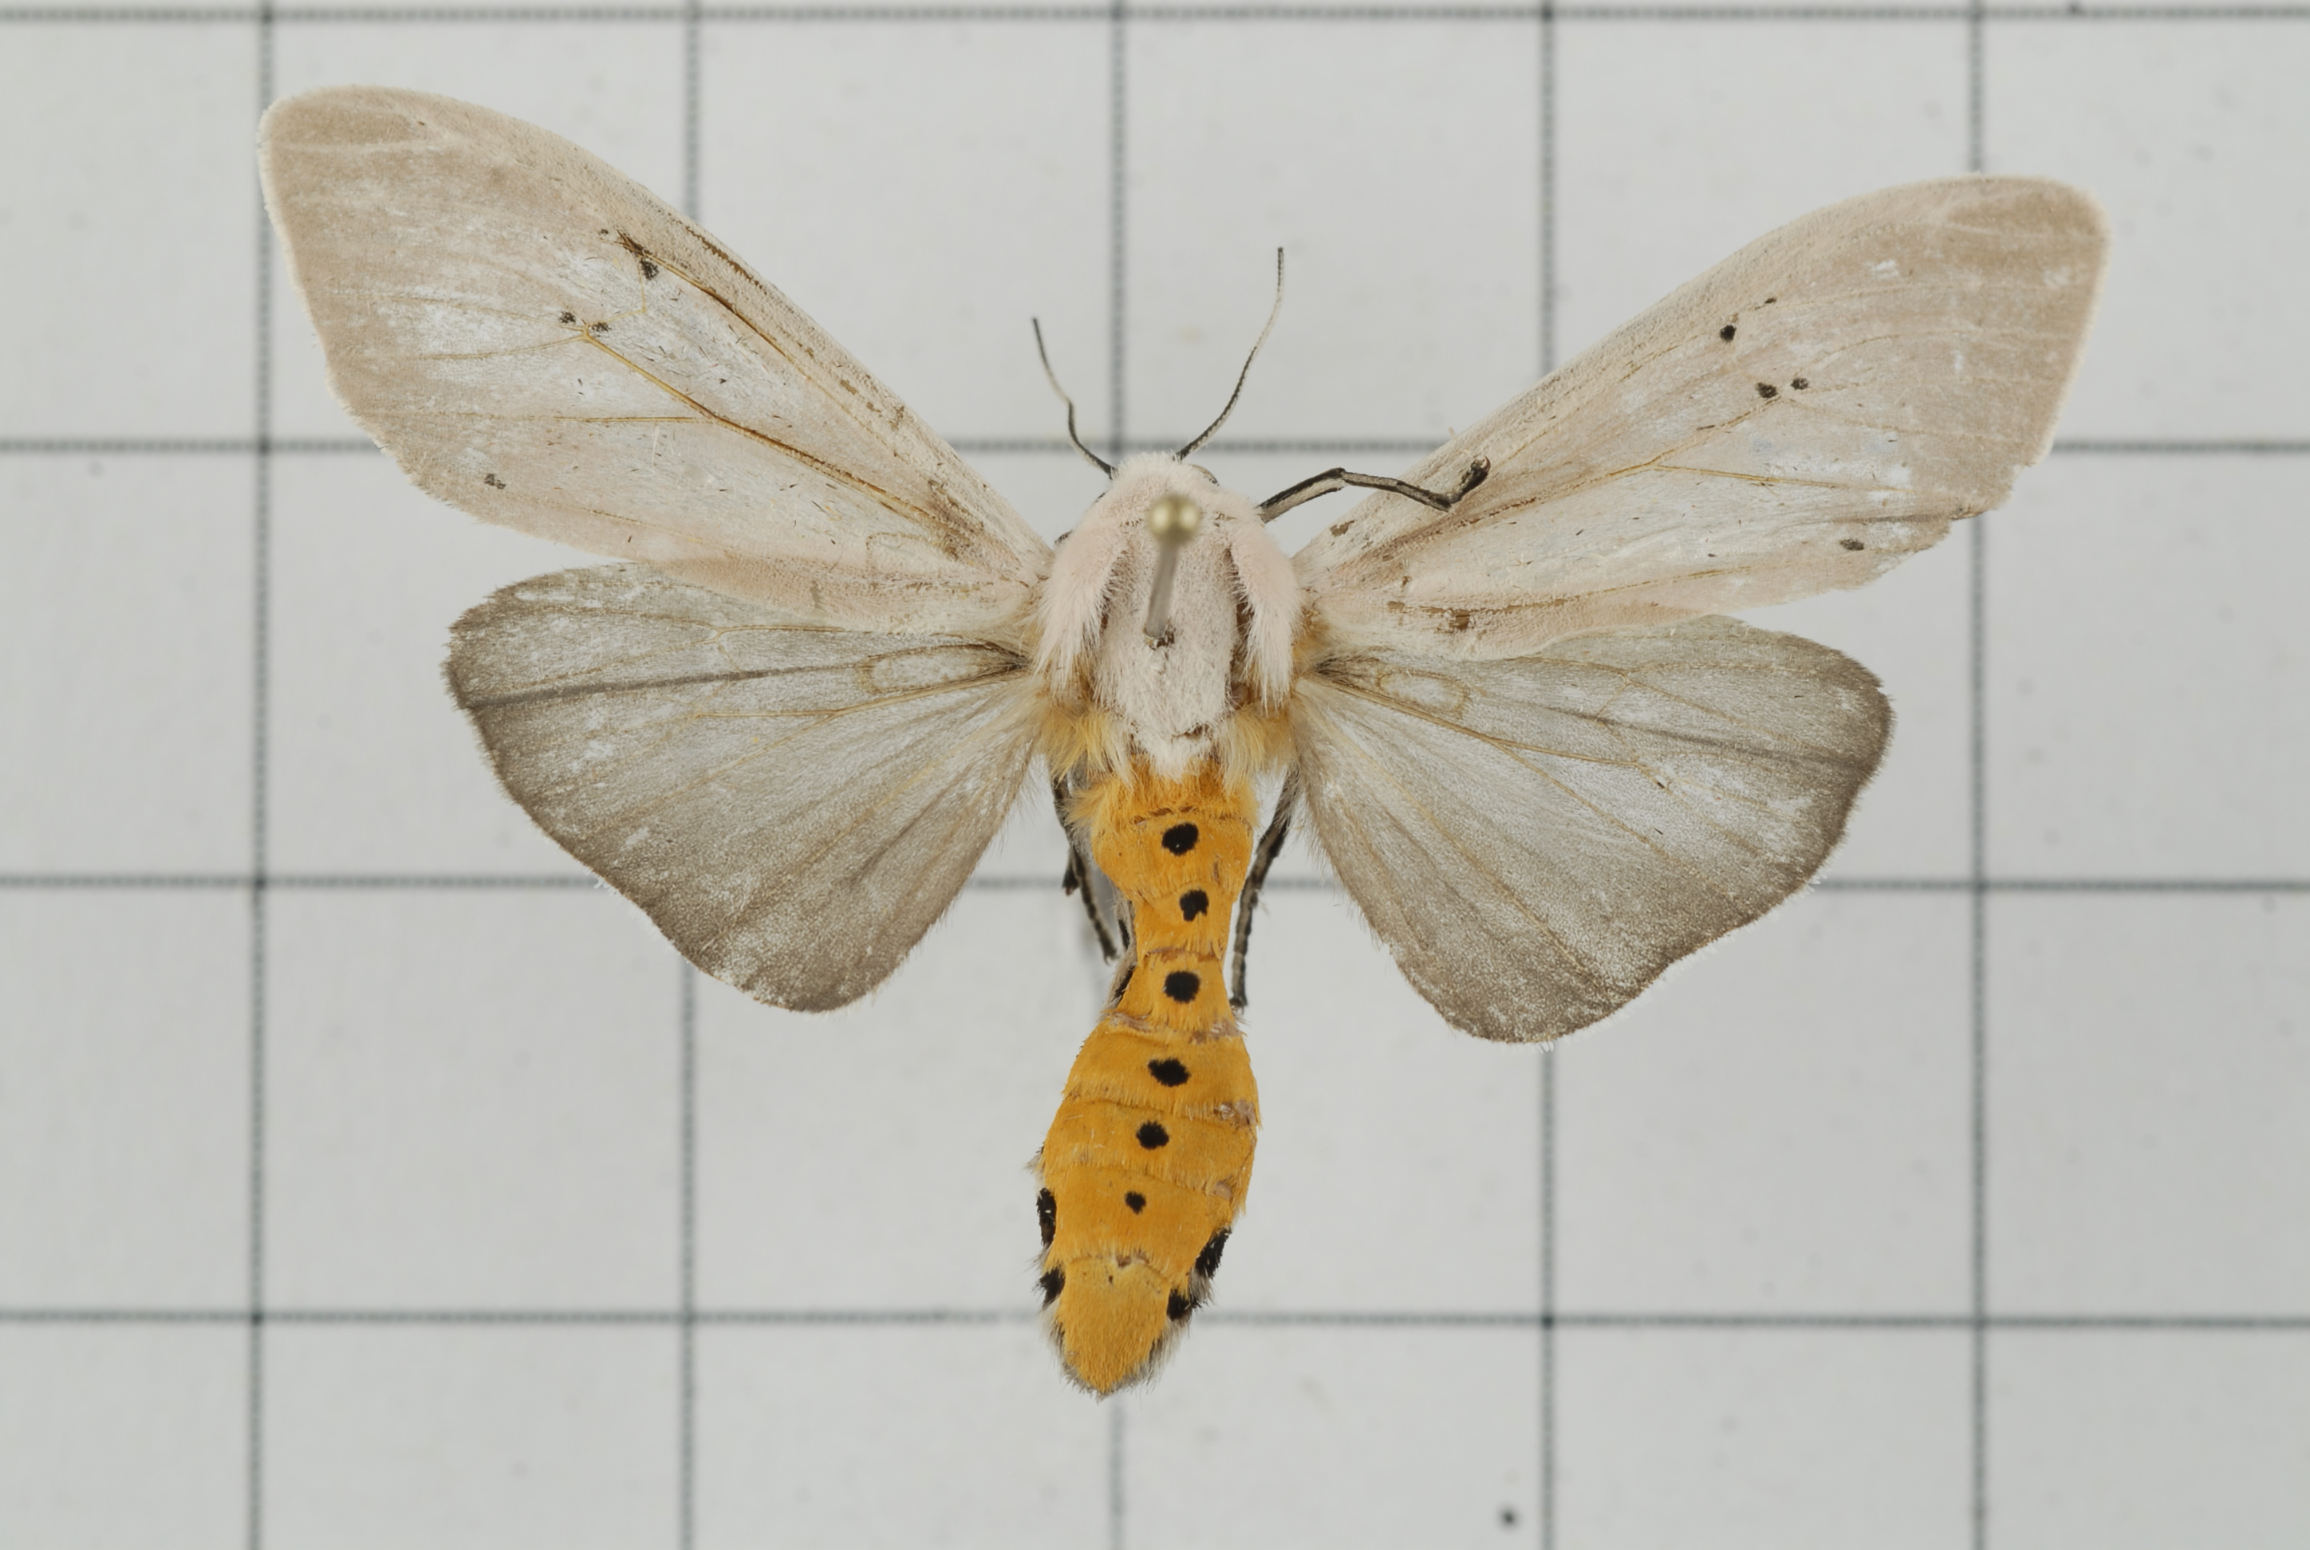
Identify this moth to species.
Creatonotos transiens koni
